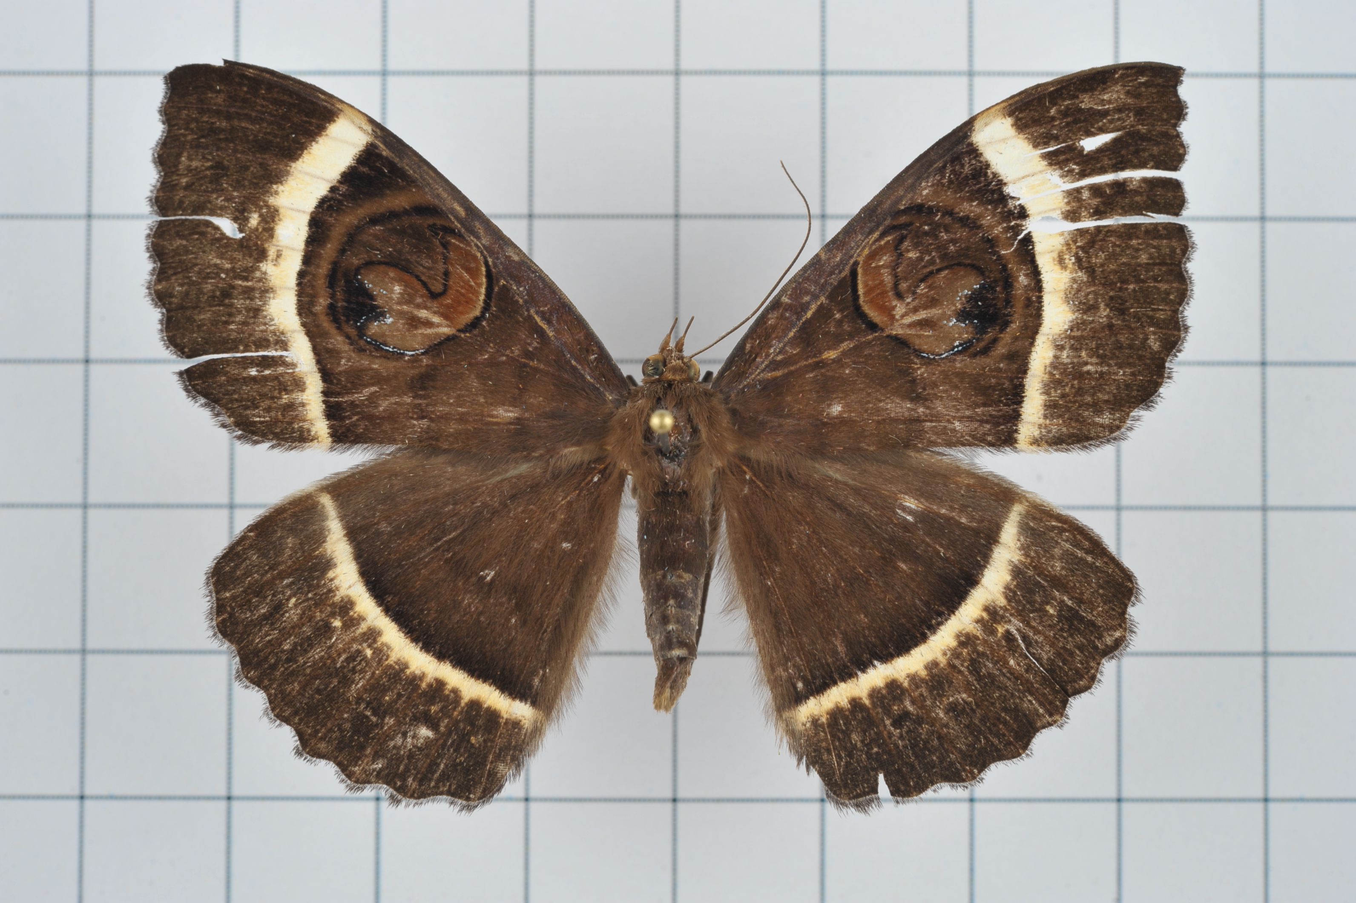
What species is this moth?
Erebus gemmans
